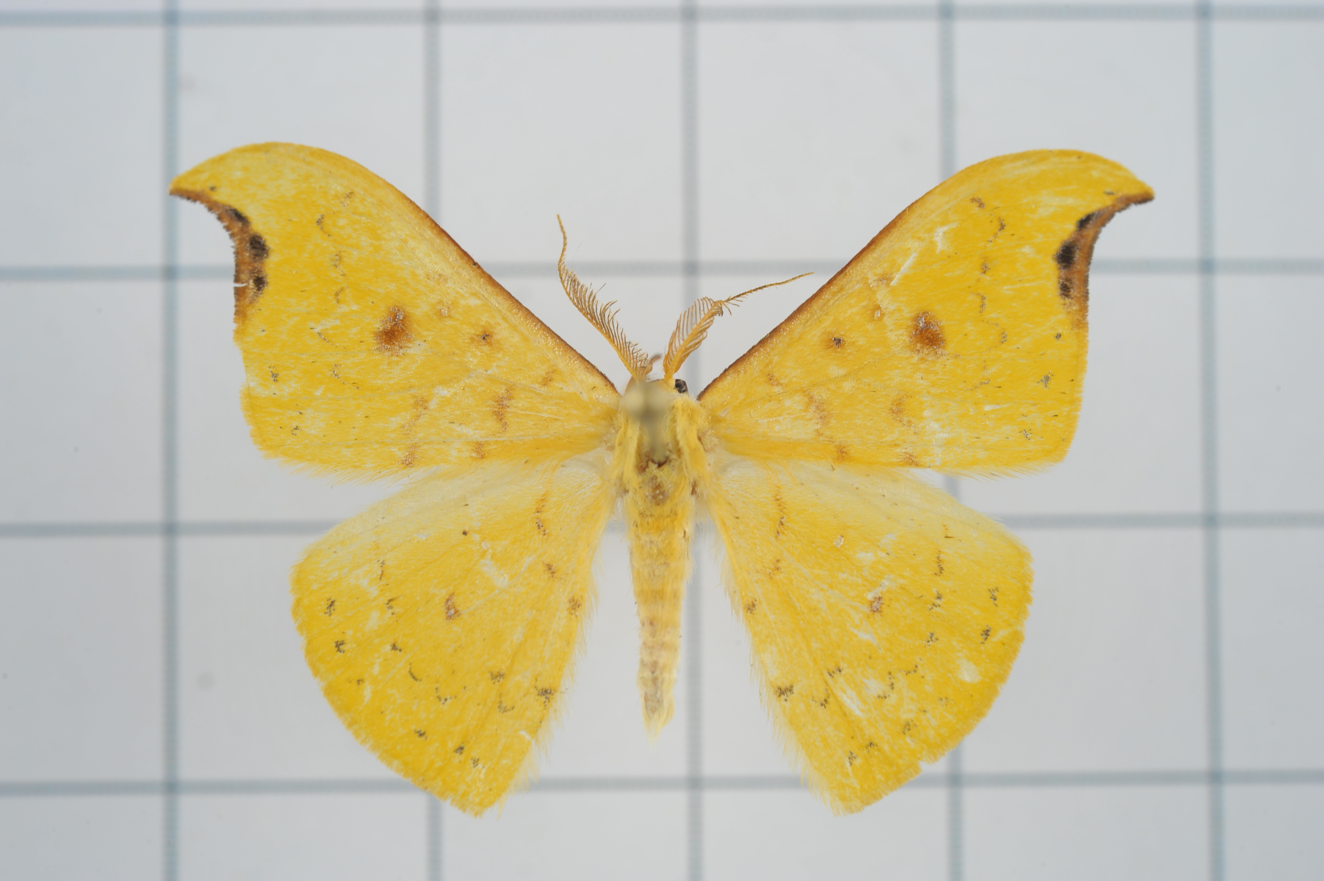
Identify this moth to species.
Tridrepana arikana arikana
